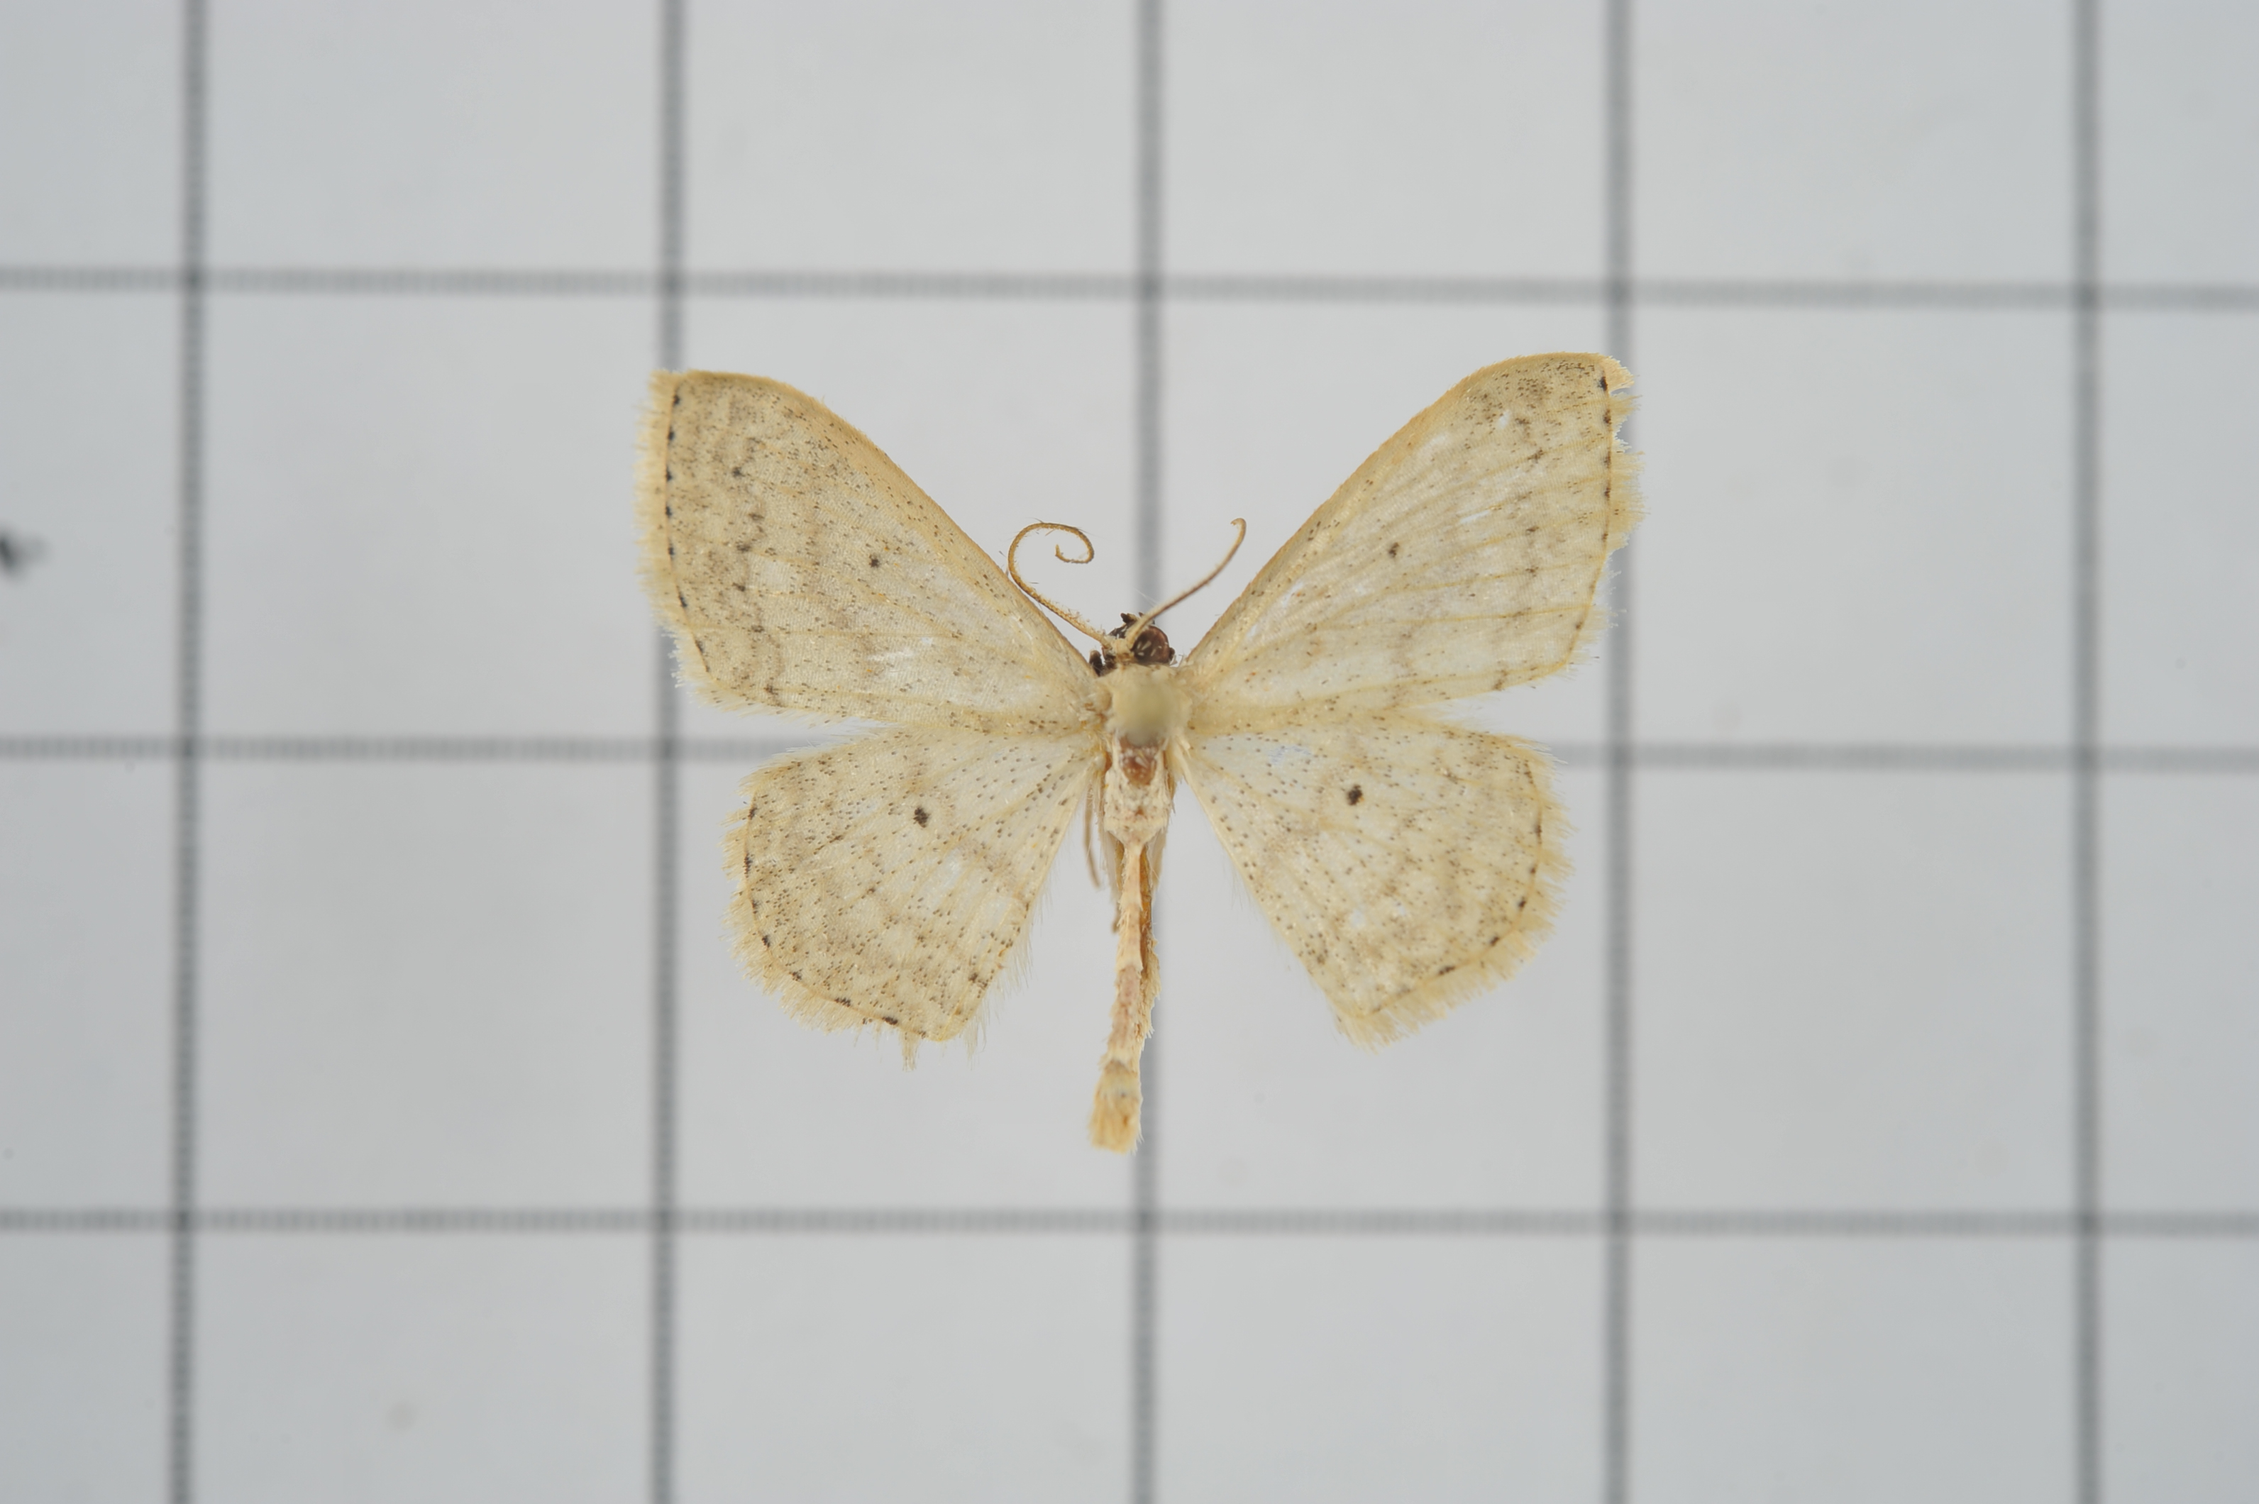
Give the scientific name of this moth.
Scopula actuaria actuaria
